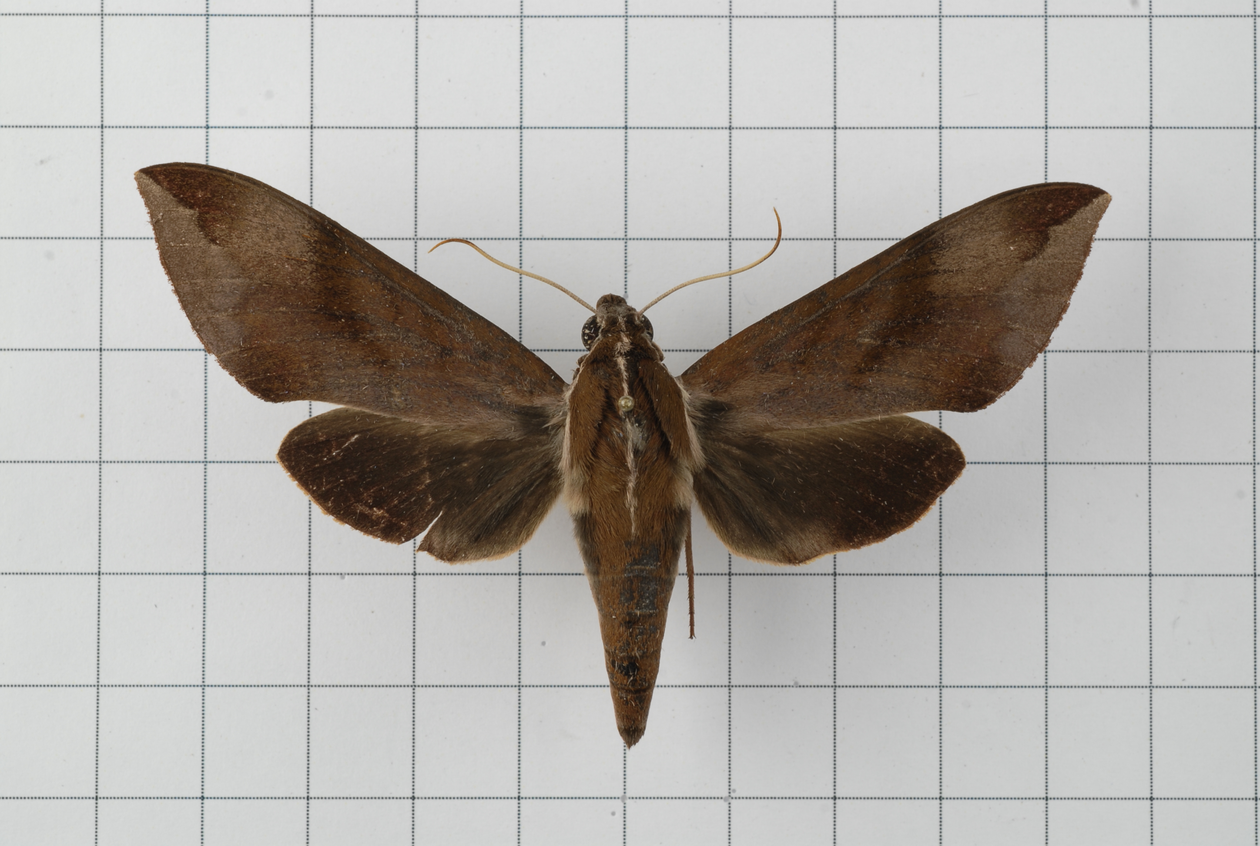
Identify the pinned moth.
Ampelophaga rubiginosa myosotis
